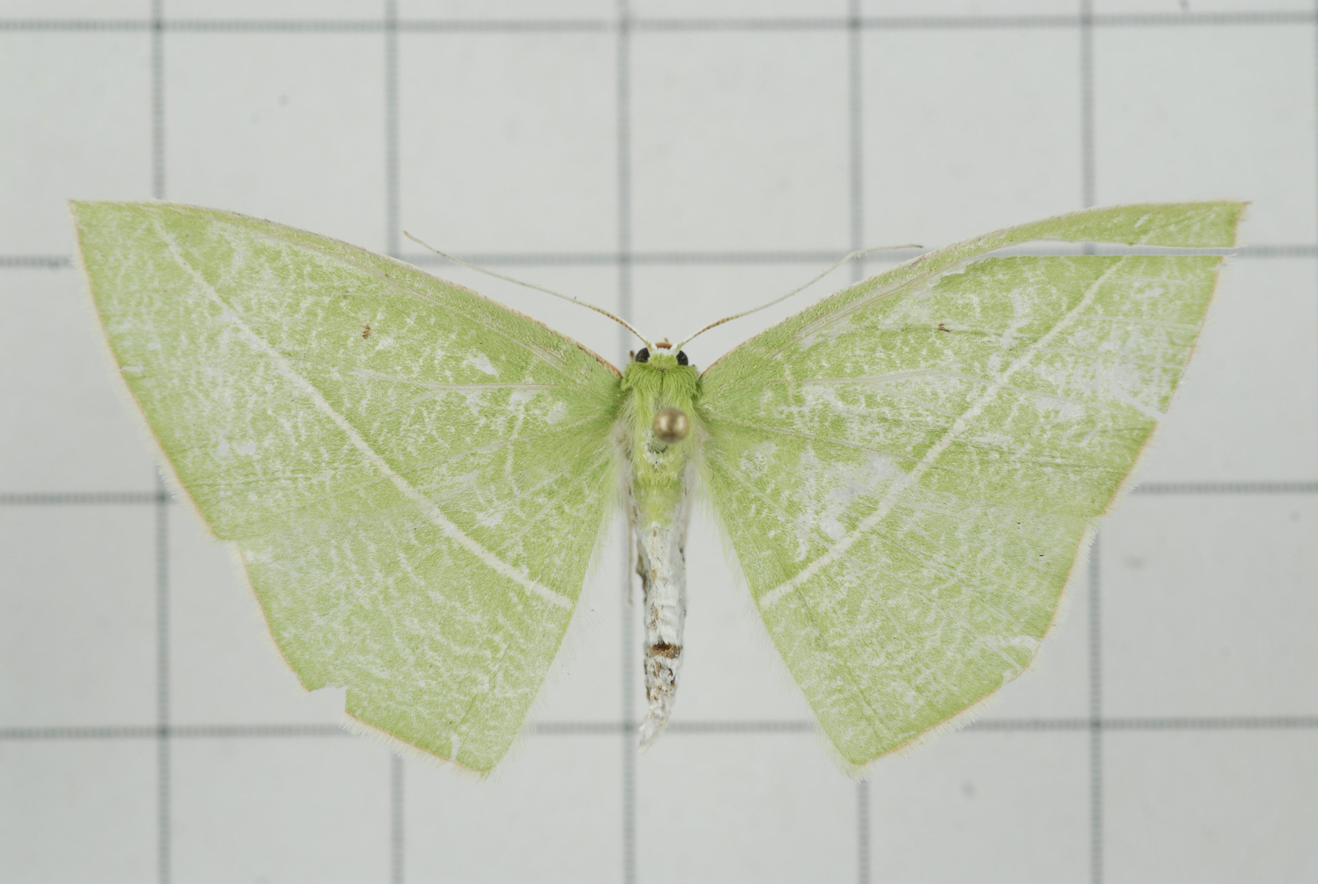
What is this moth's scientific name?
Tanaoctenia haliaria
